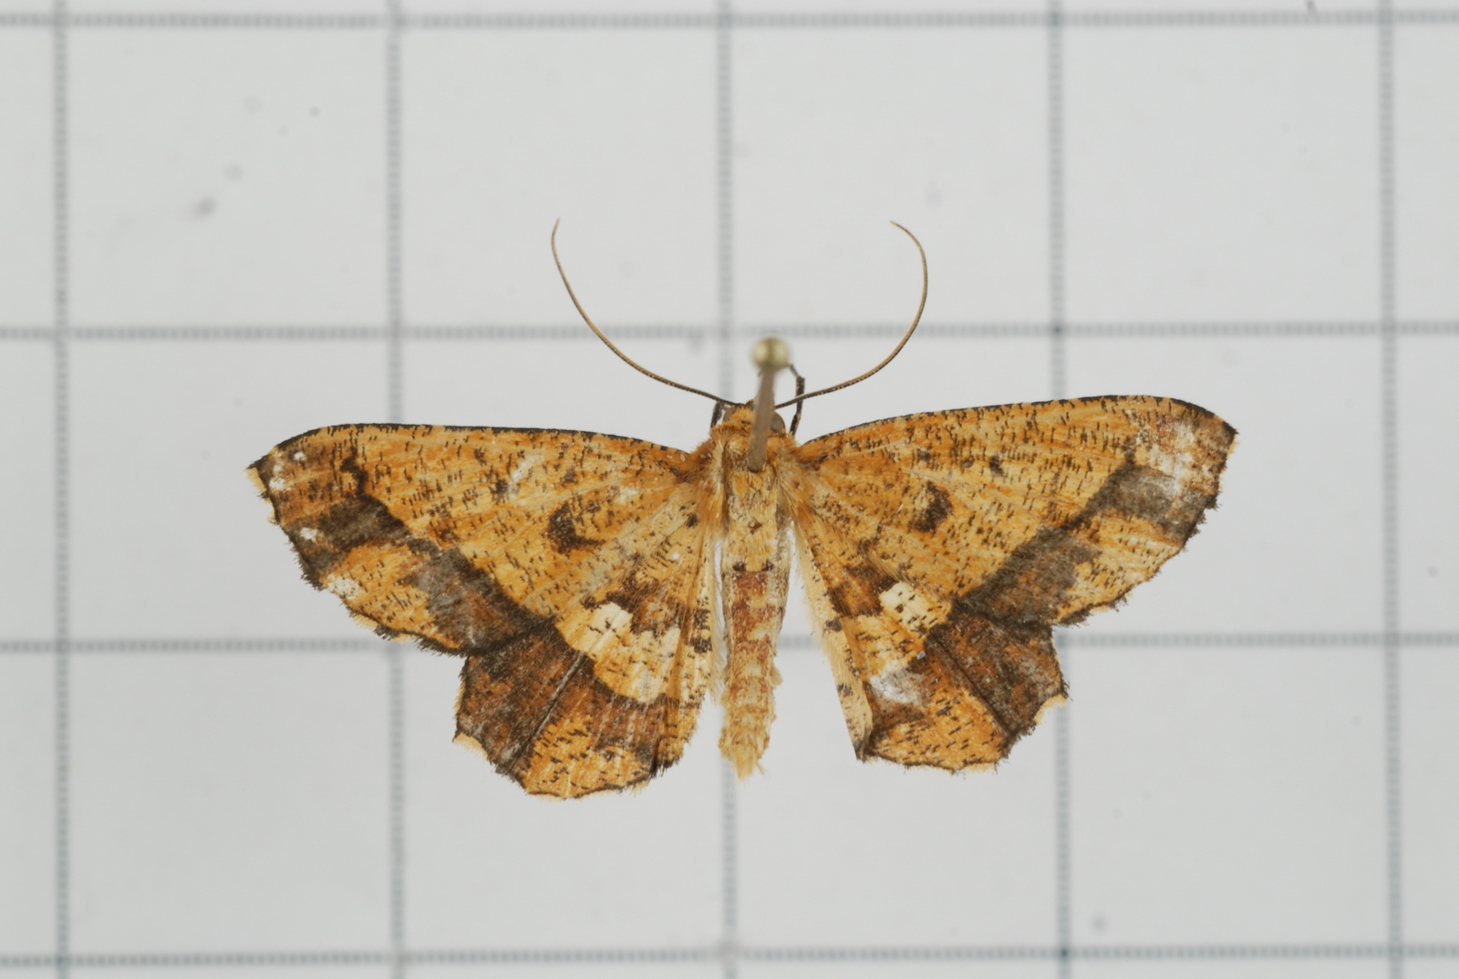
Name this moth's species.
Entomopteryx combusta combusta
